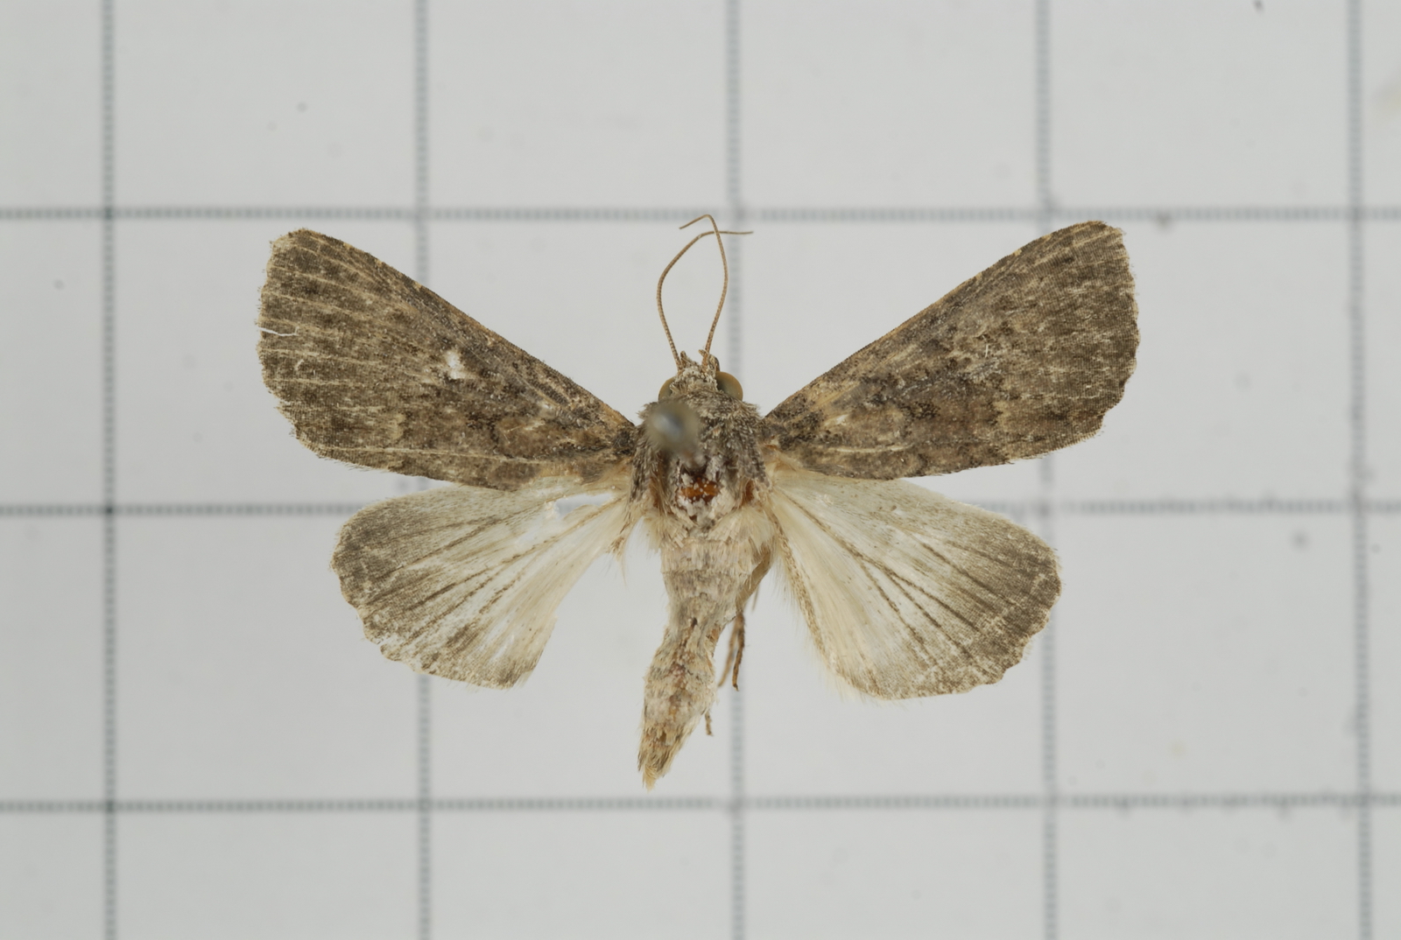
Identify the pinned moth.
Condica serva
